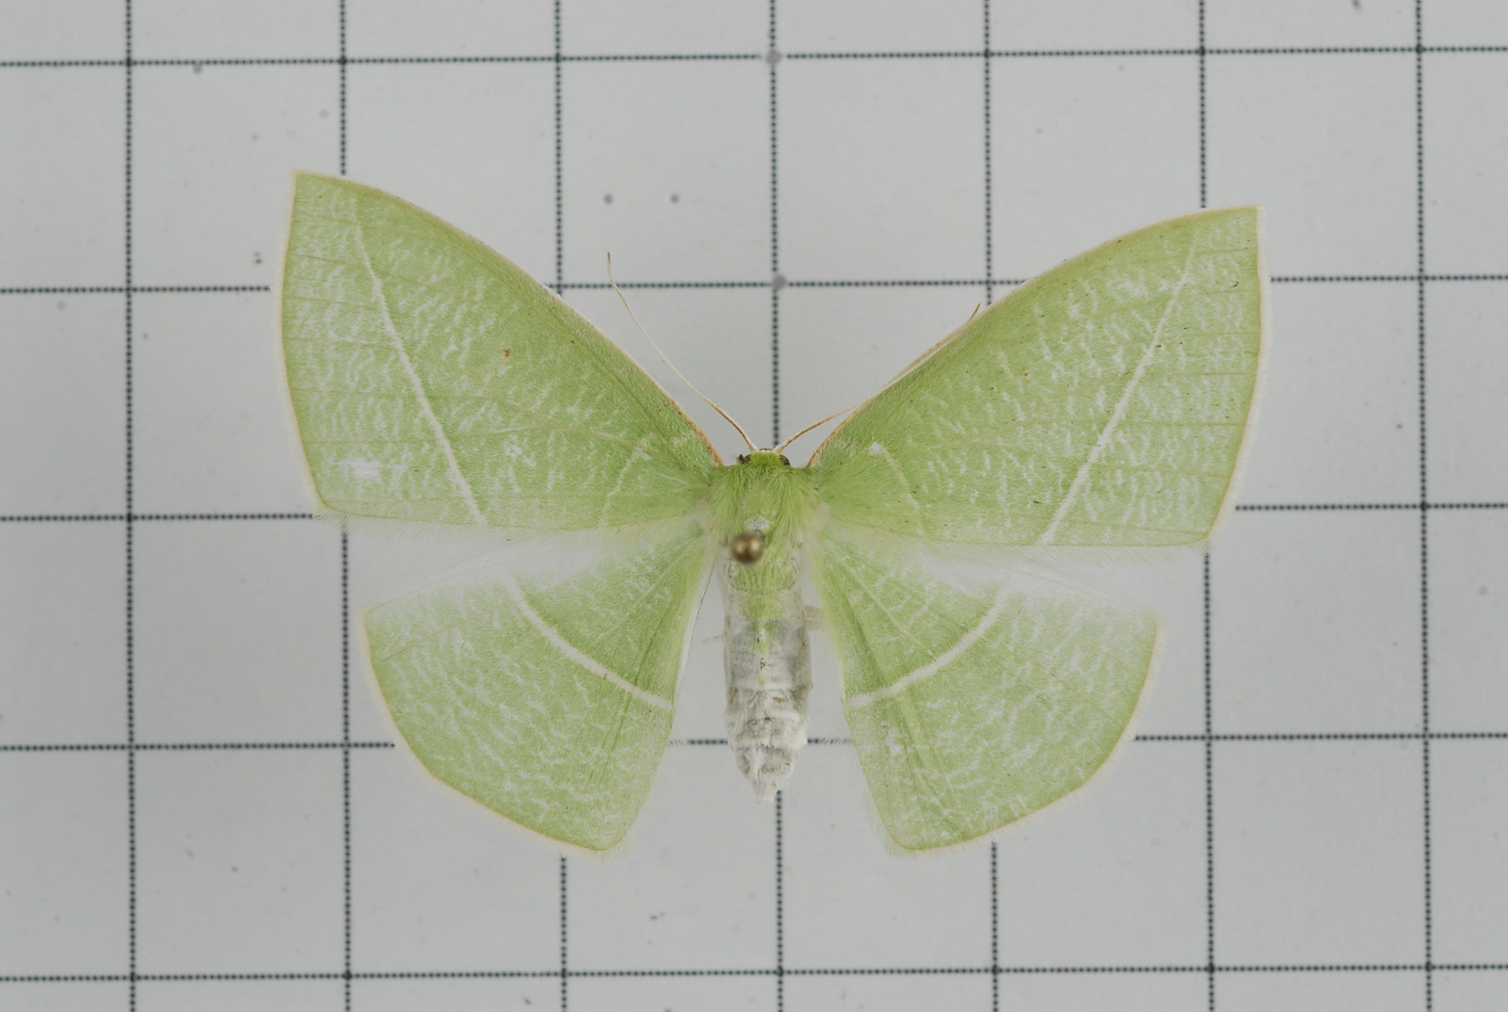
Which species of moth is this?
Tanaoctenia haliaria
